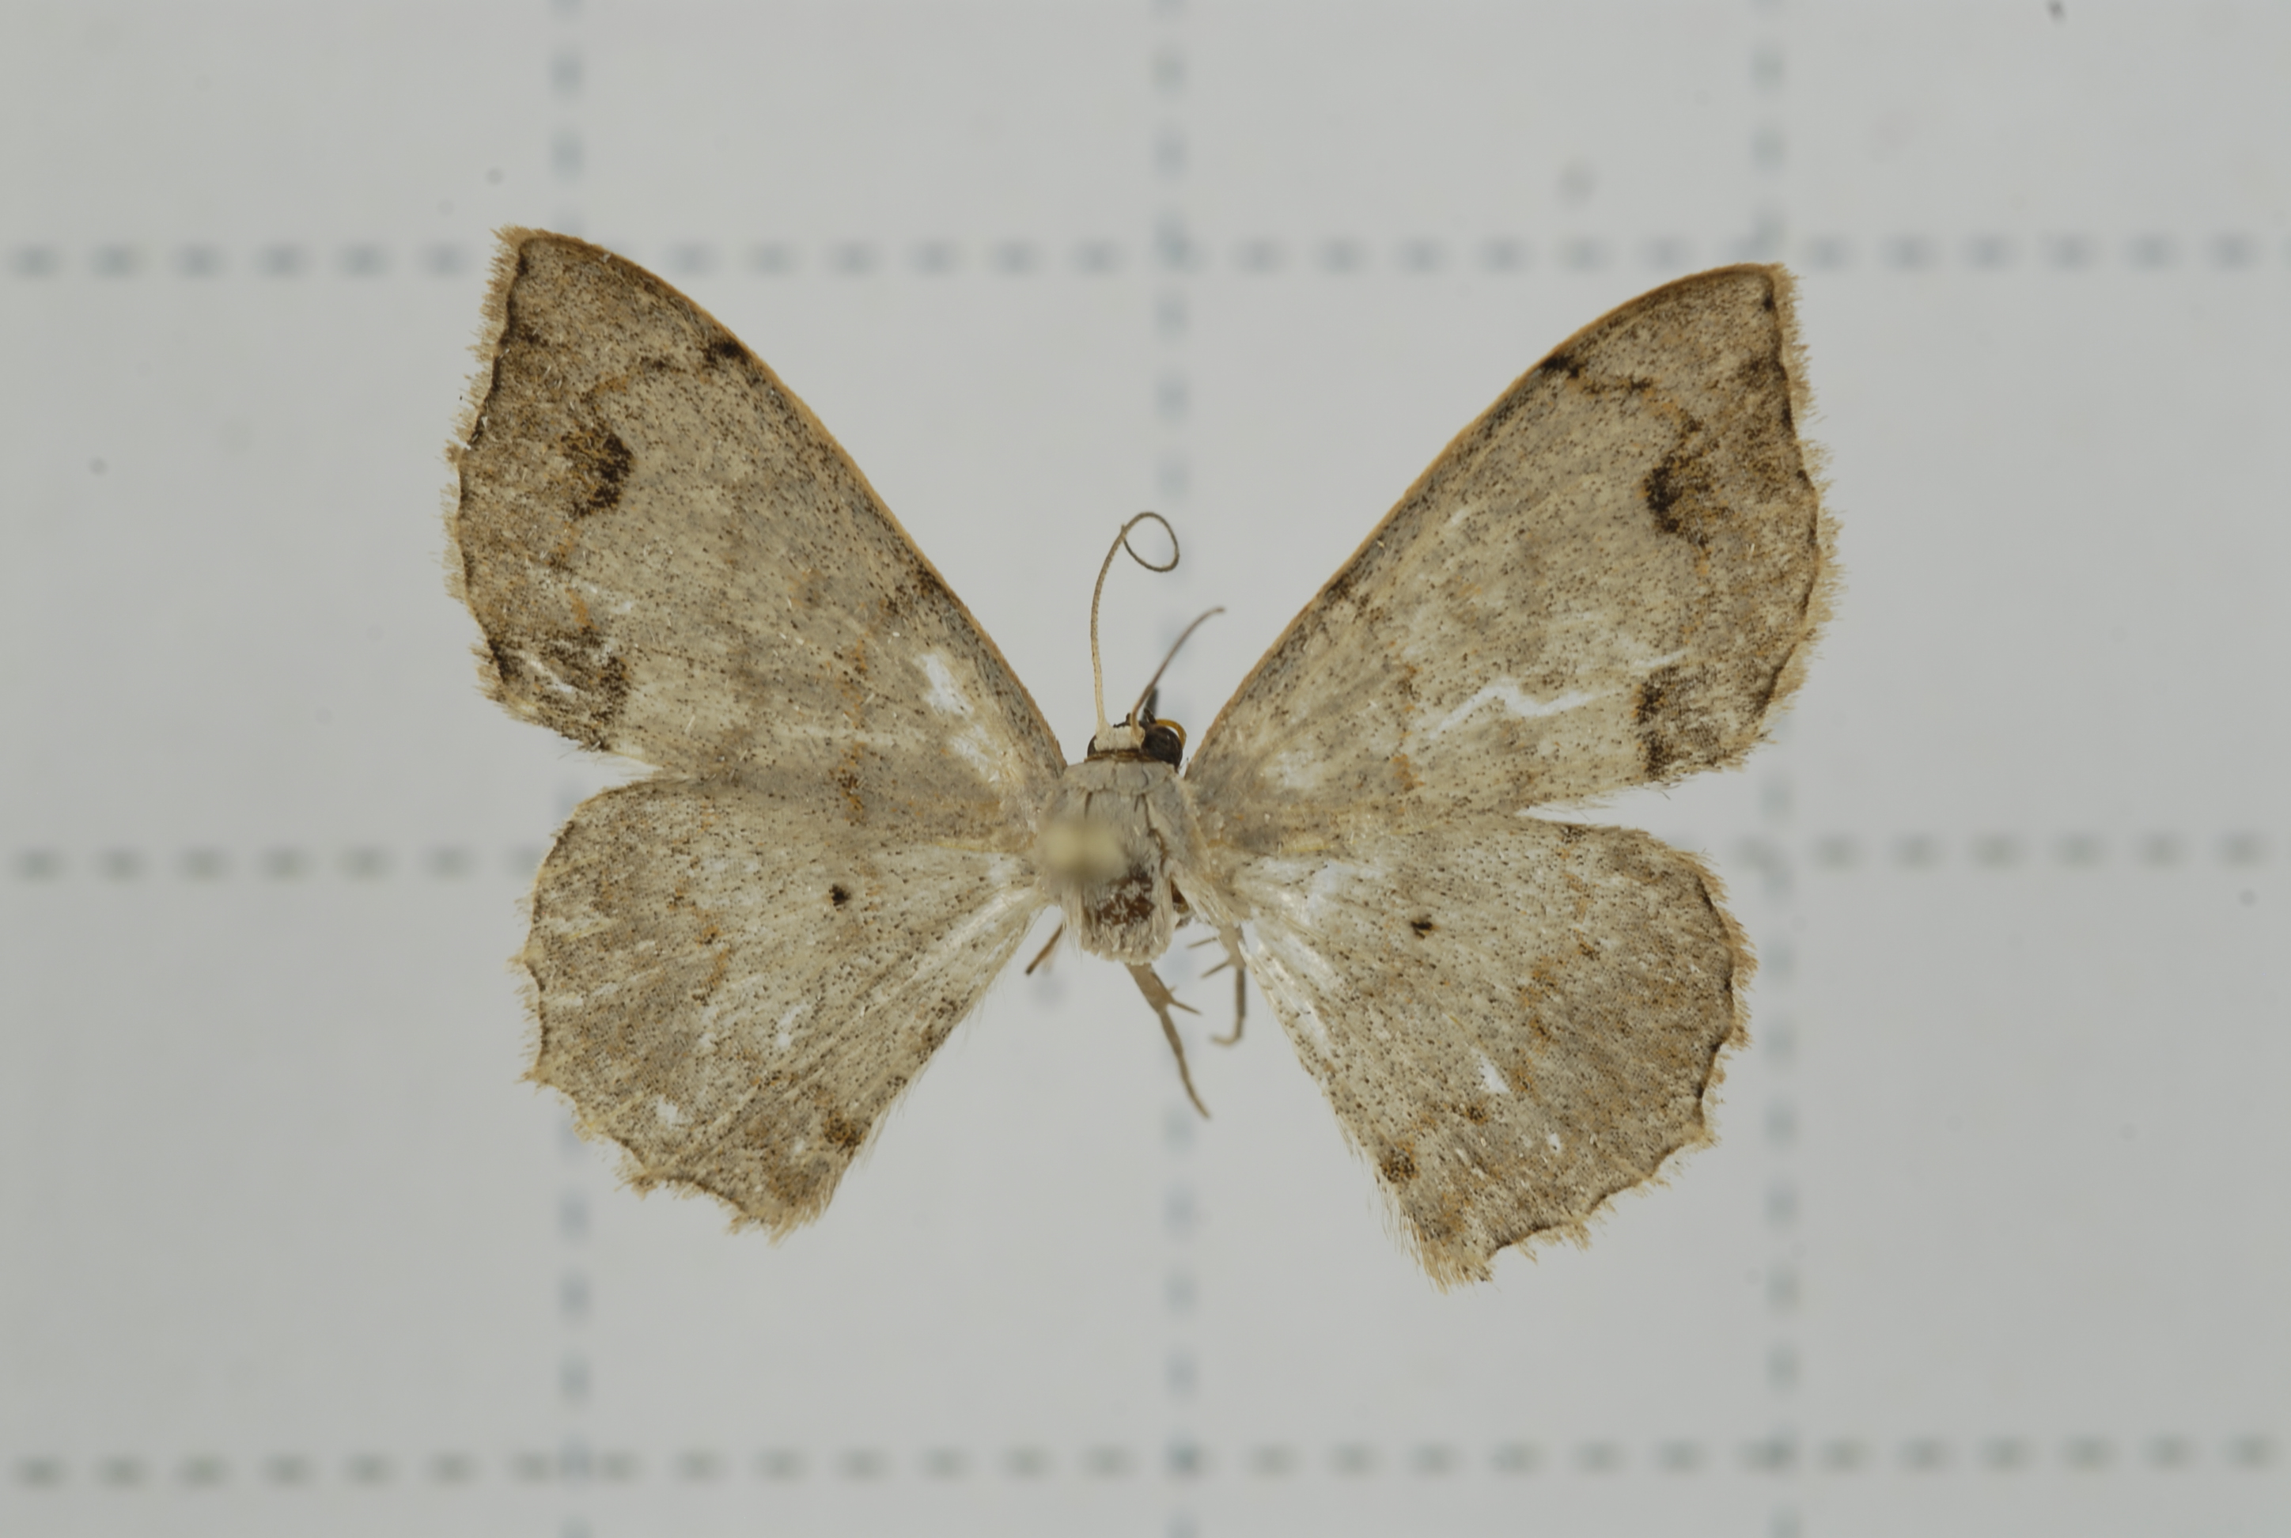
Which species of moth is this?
Scopula proximaria indigenata
